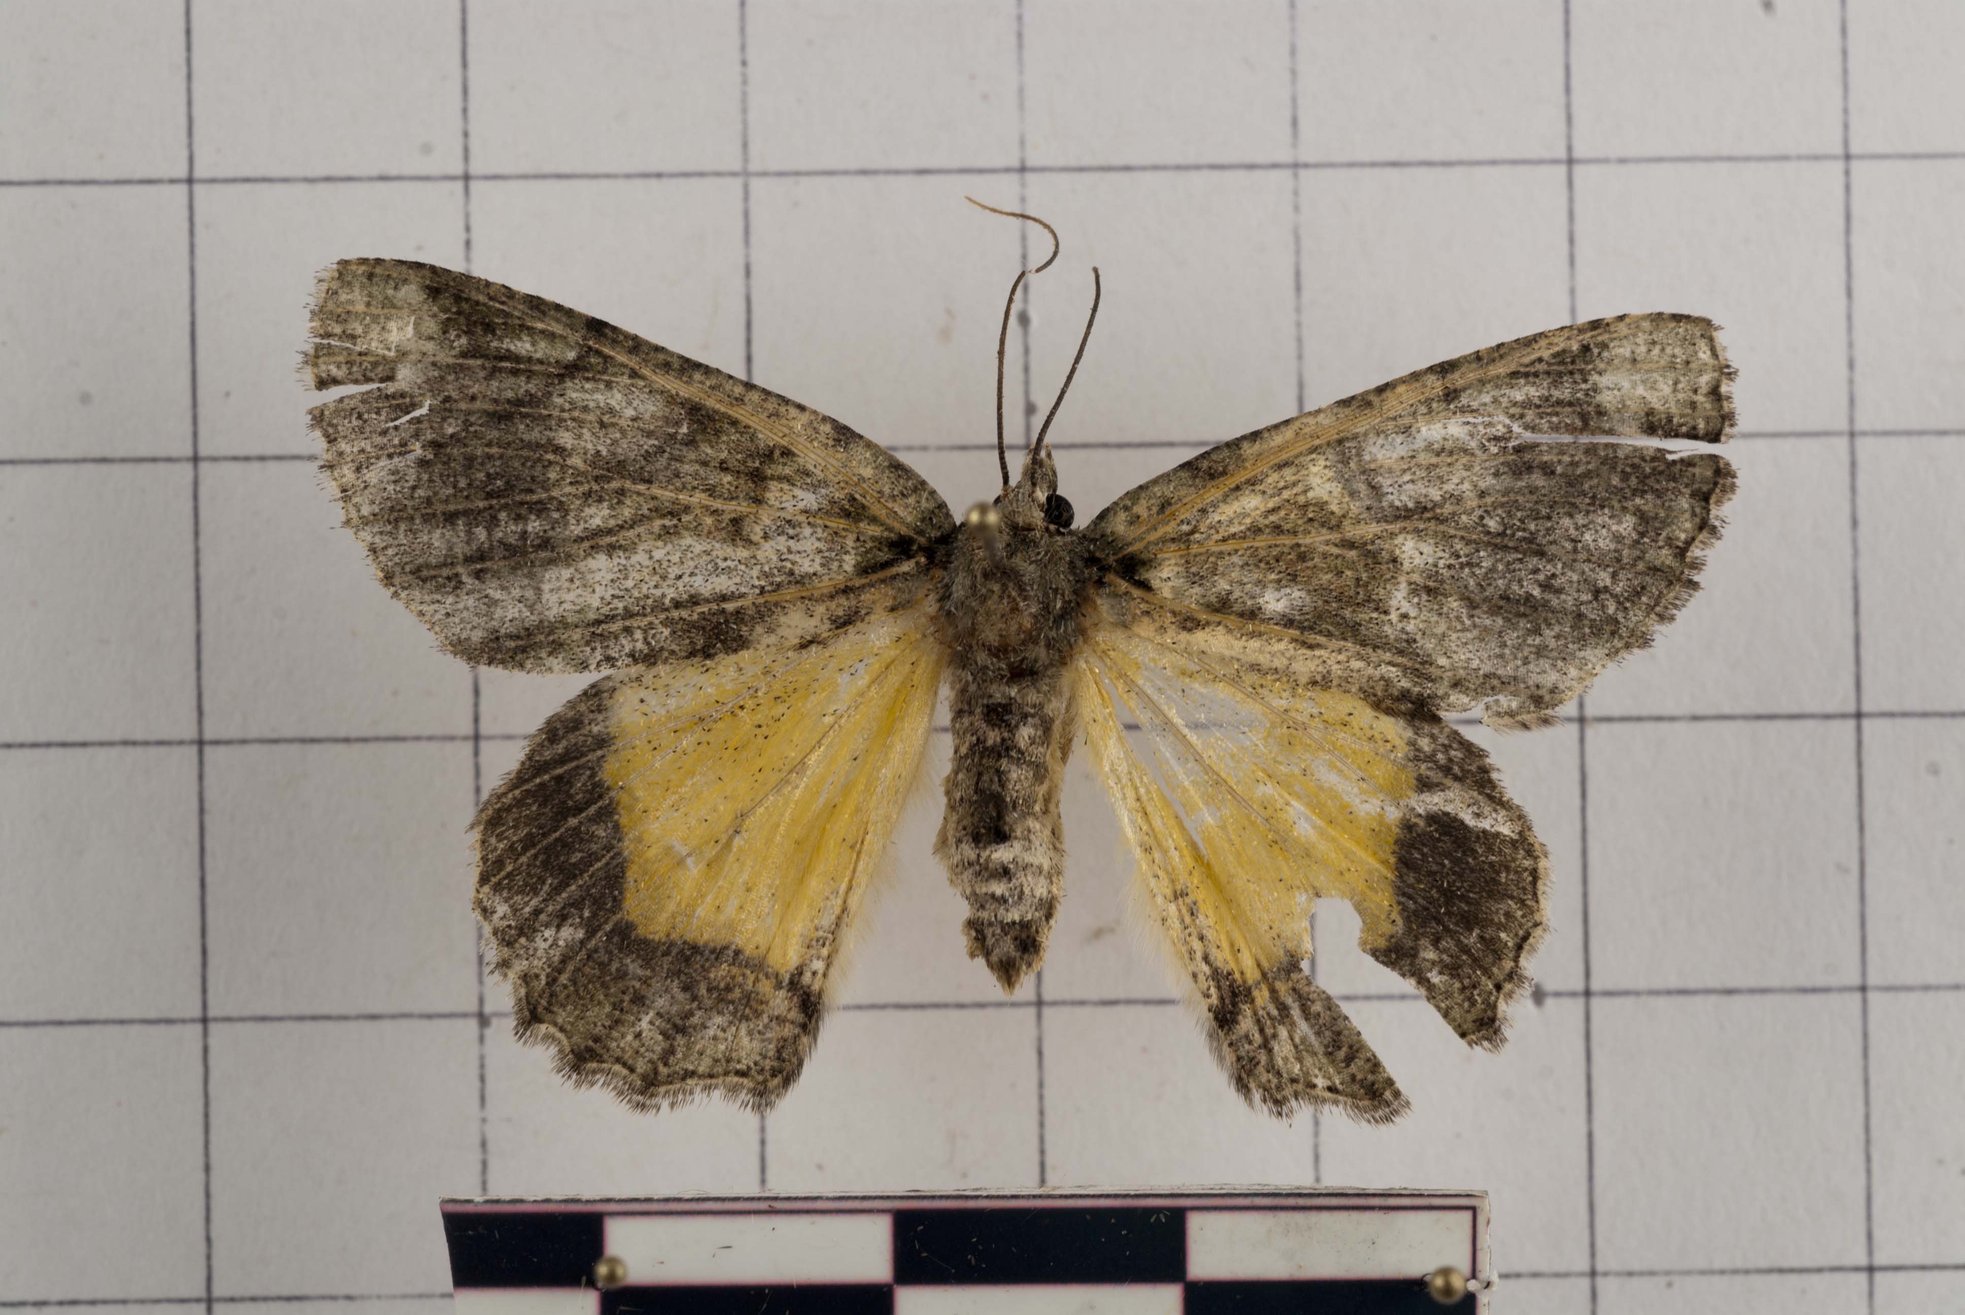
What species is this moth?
Dindica polyphaenaria
